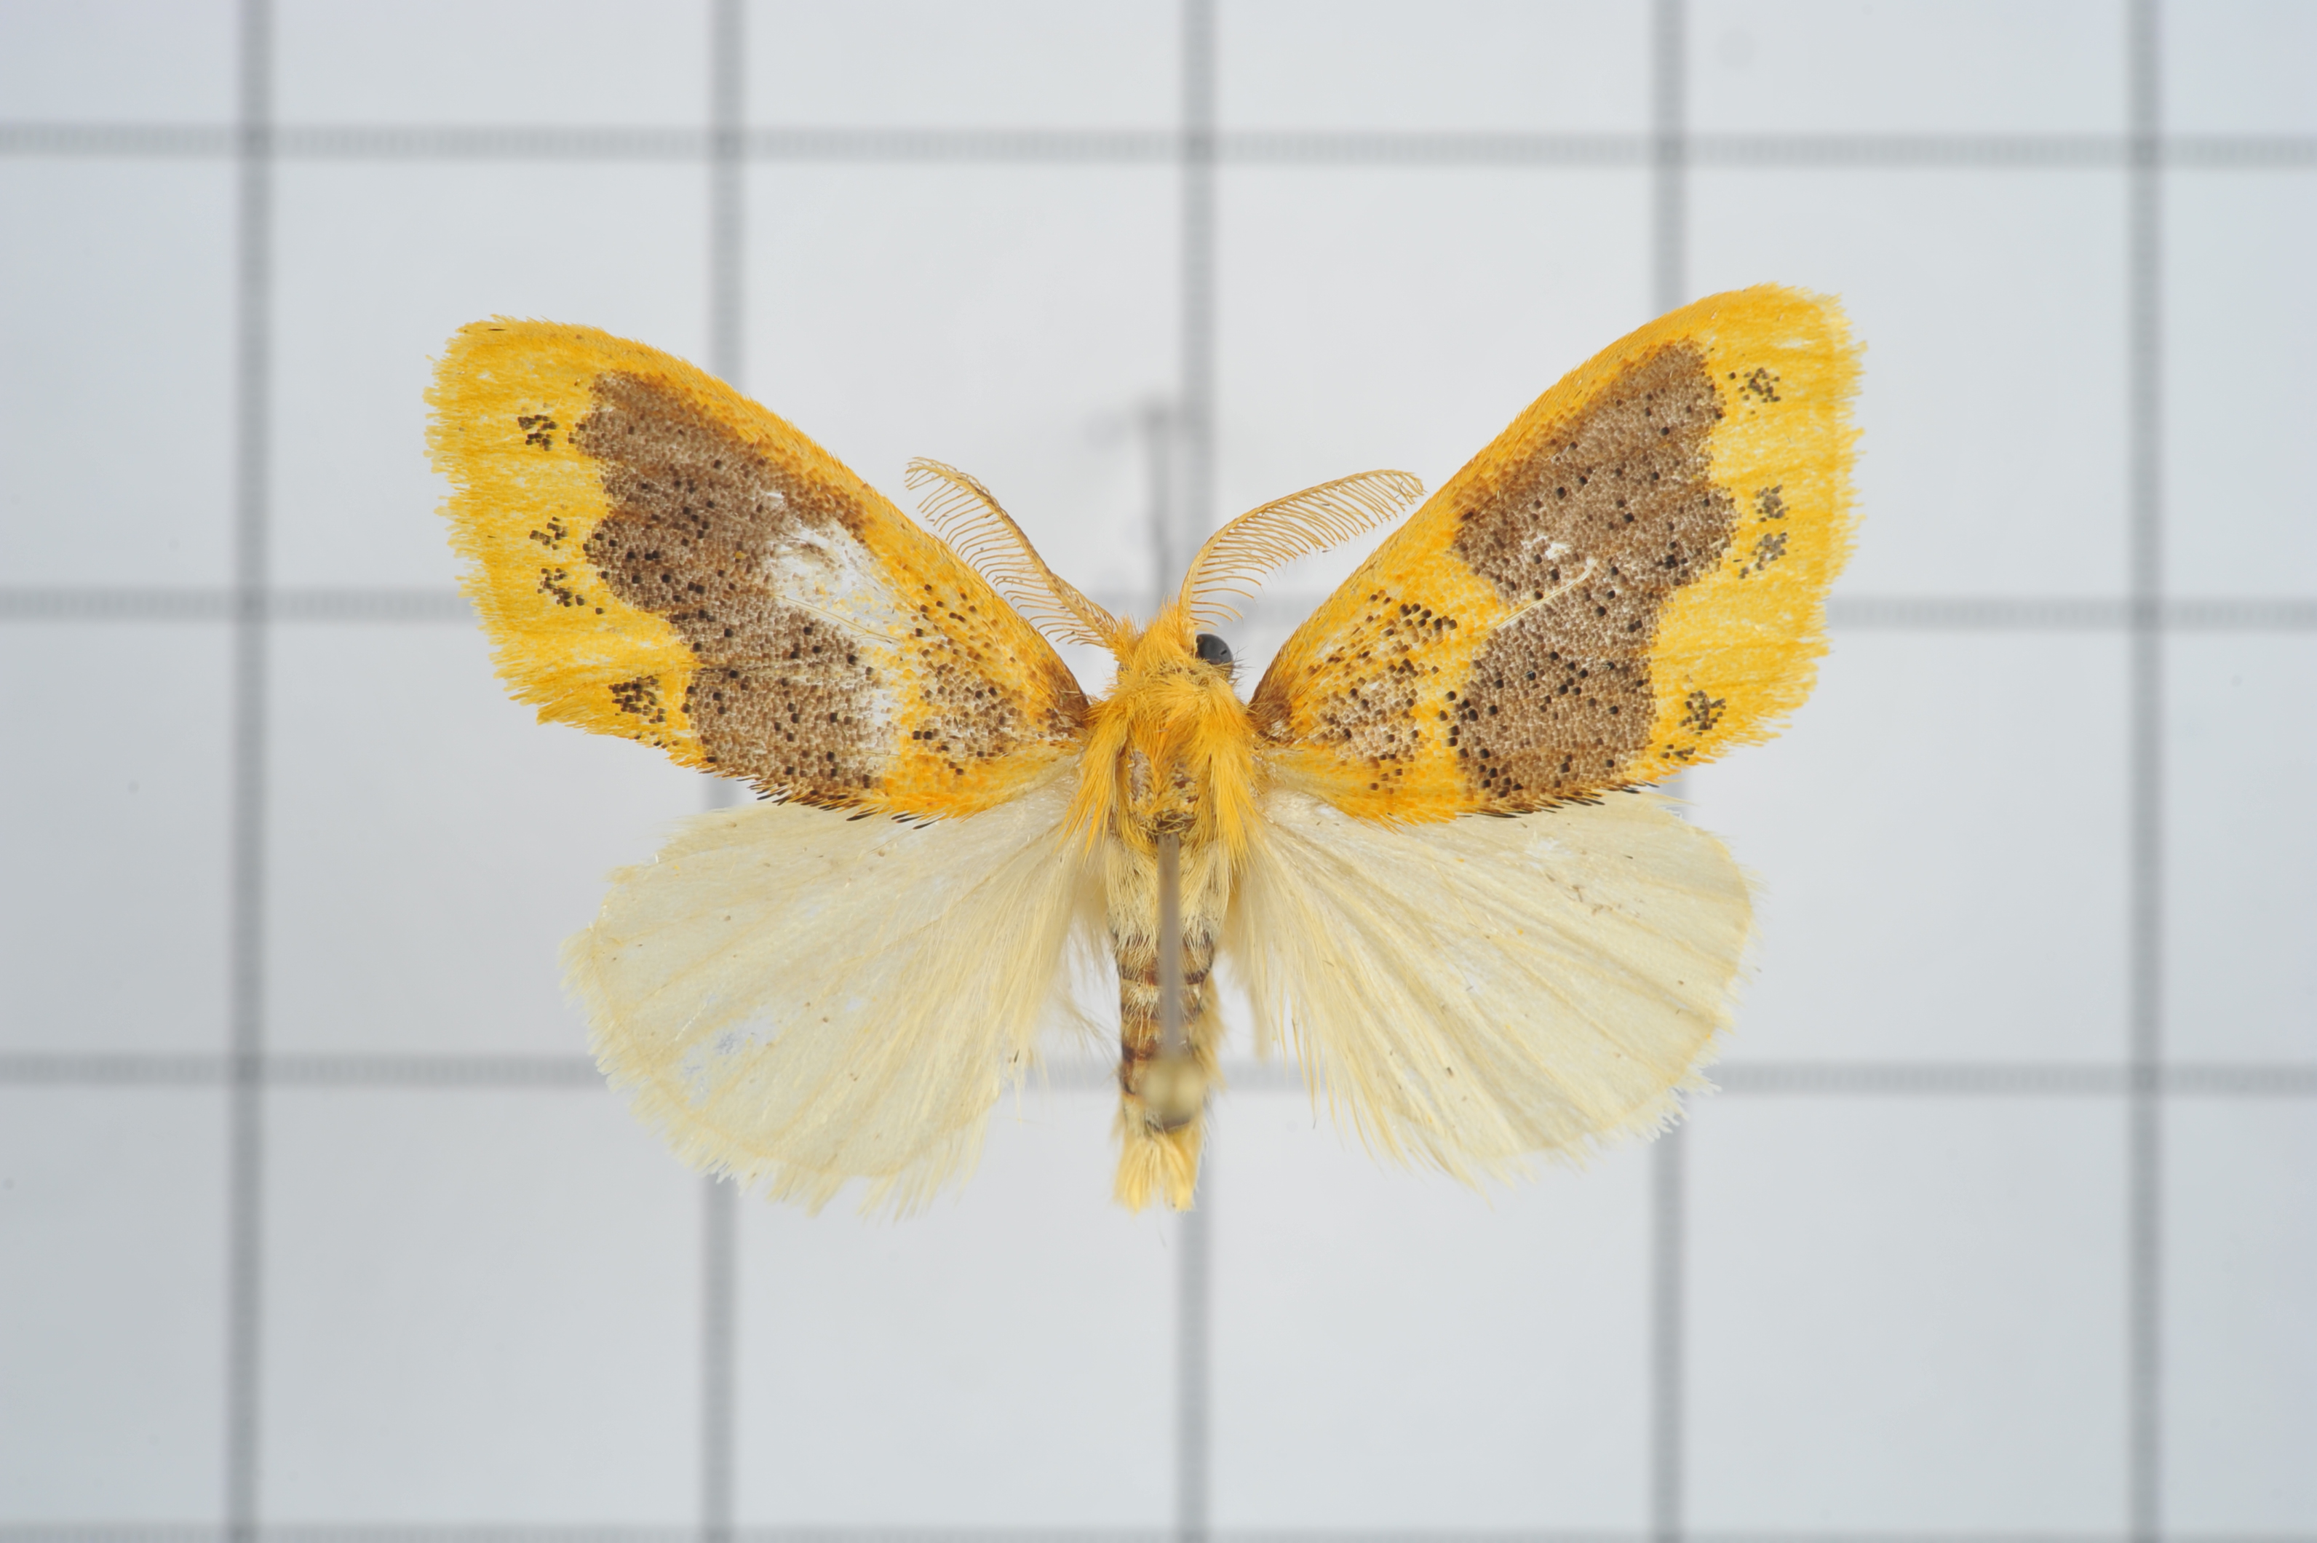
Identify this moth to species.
Euproctis purpureofasciata
